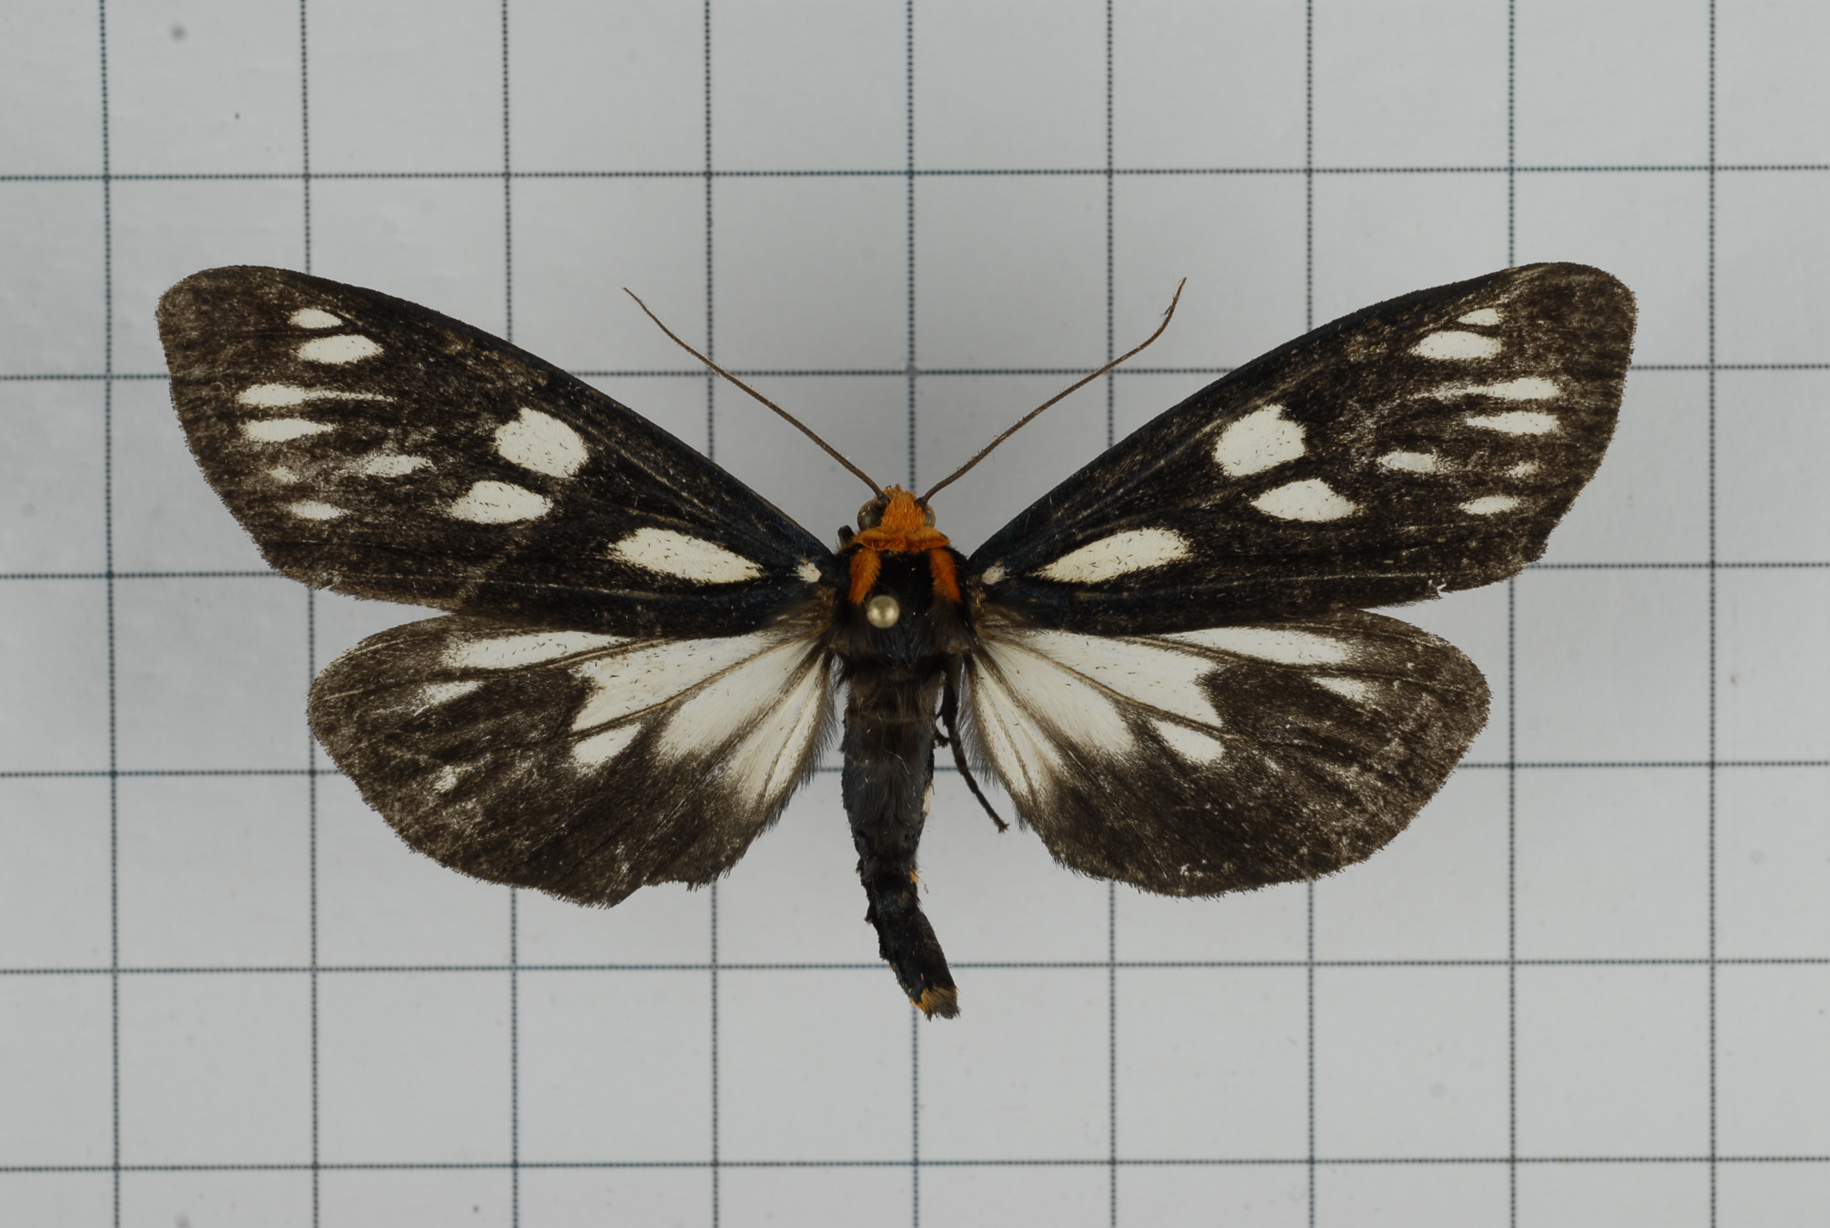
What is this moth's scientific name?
Macrobrochis gigas
